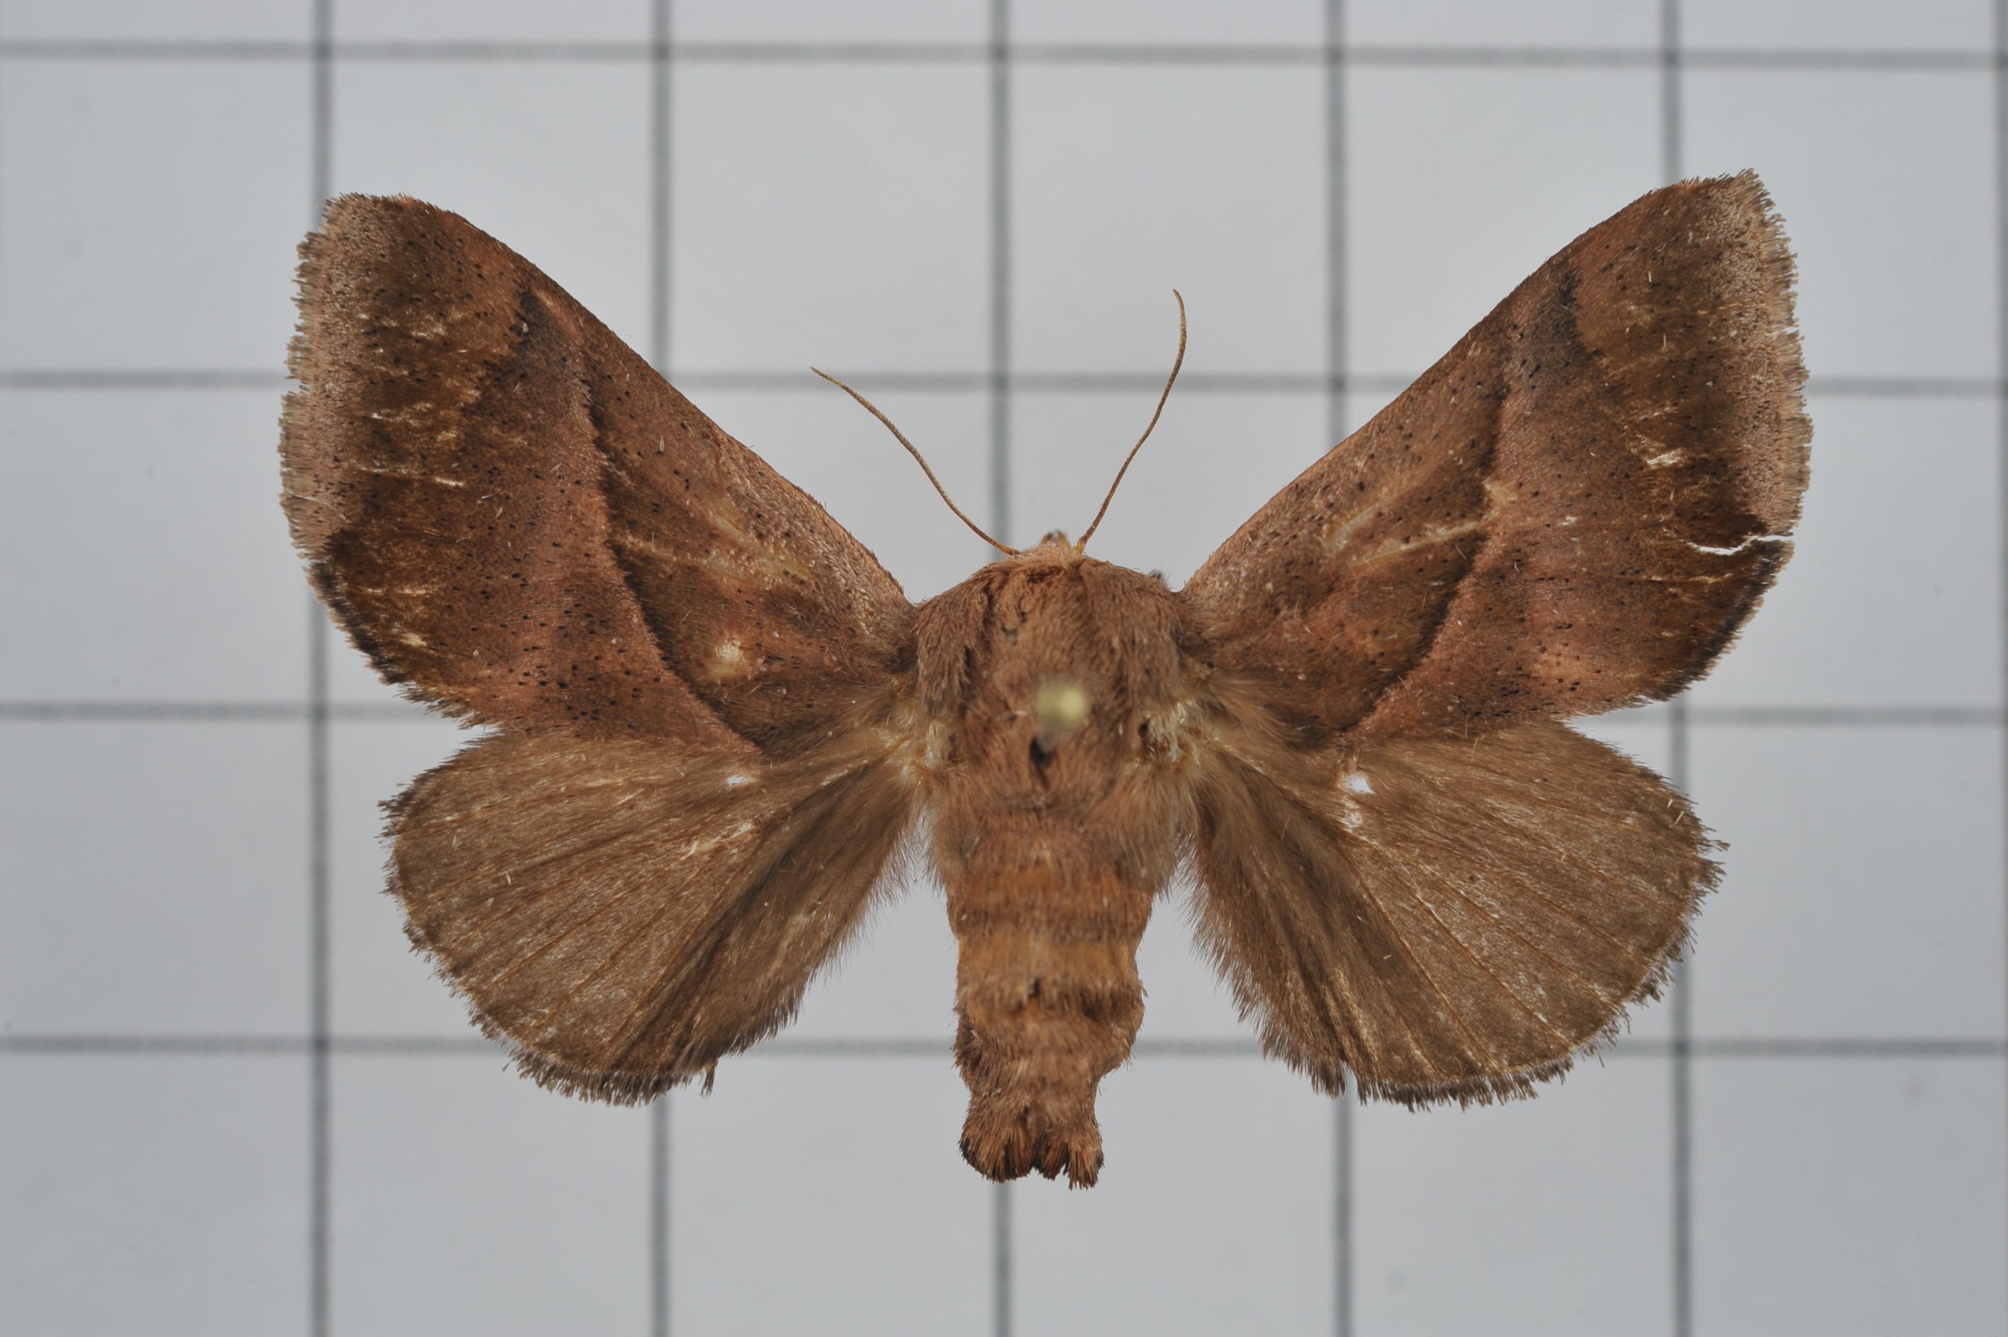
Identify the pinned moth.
Setora postornata
